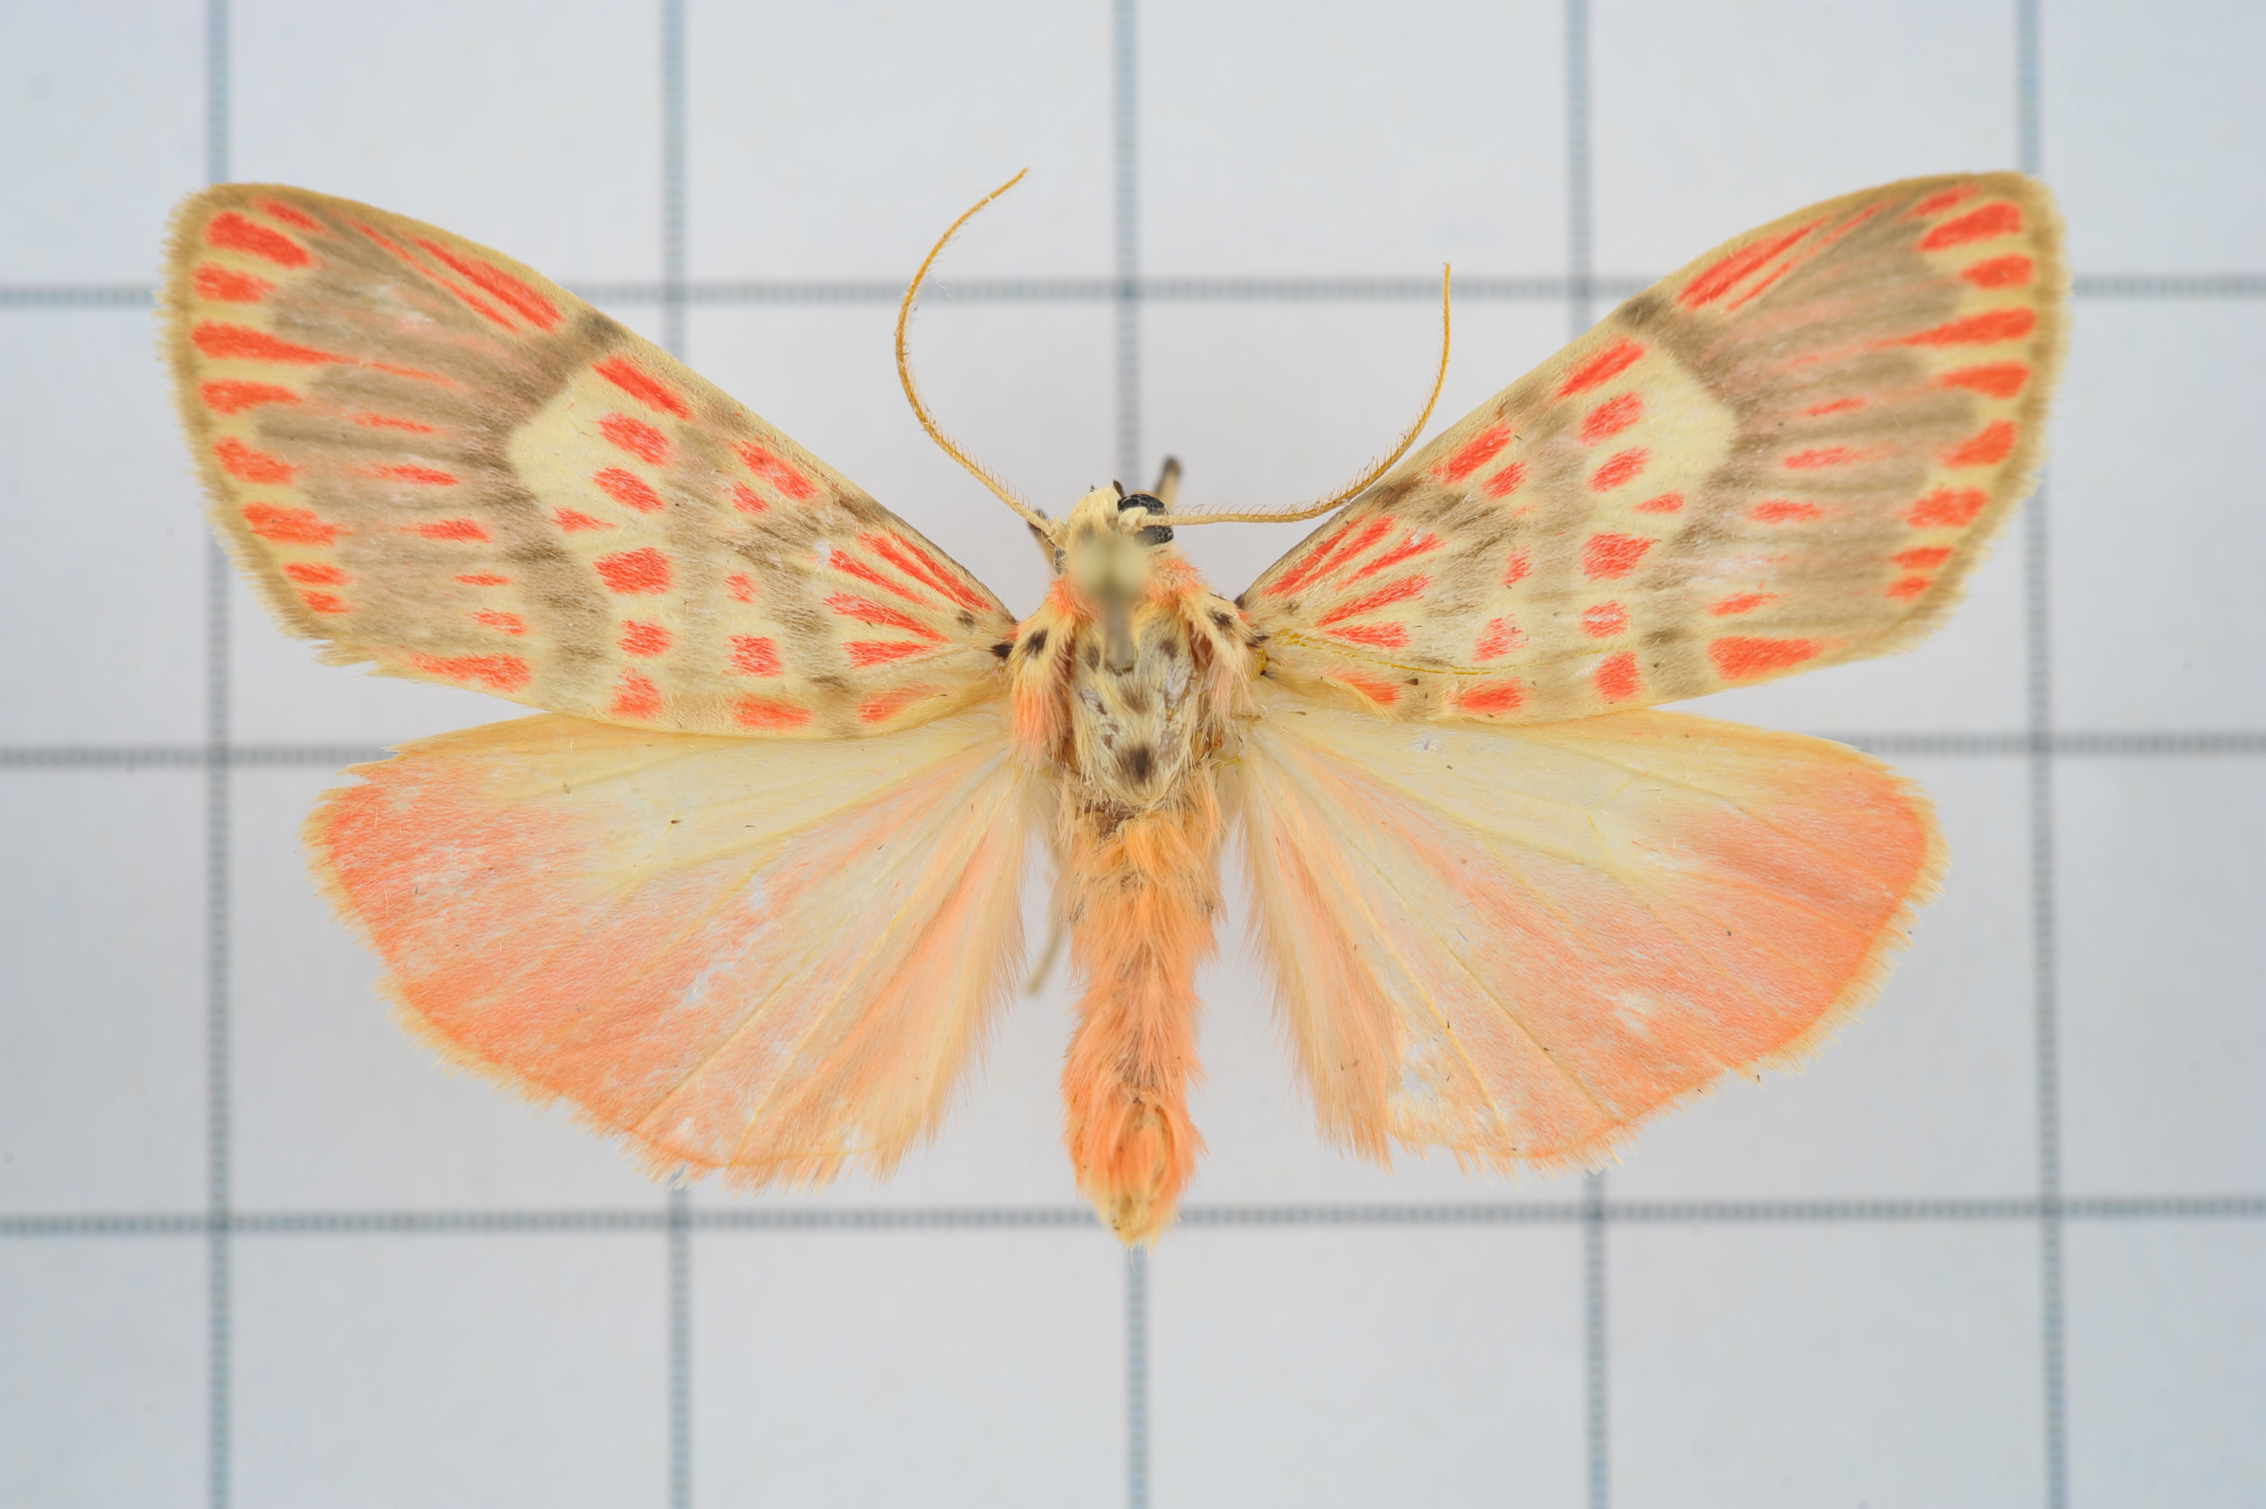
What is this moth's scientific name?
Barsine fuscozonata
